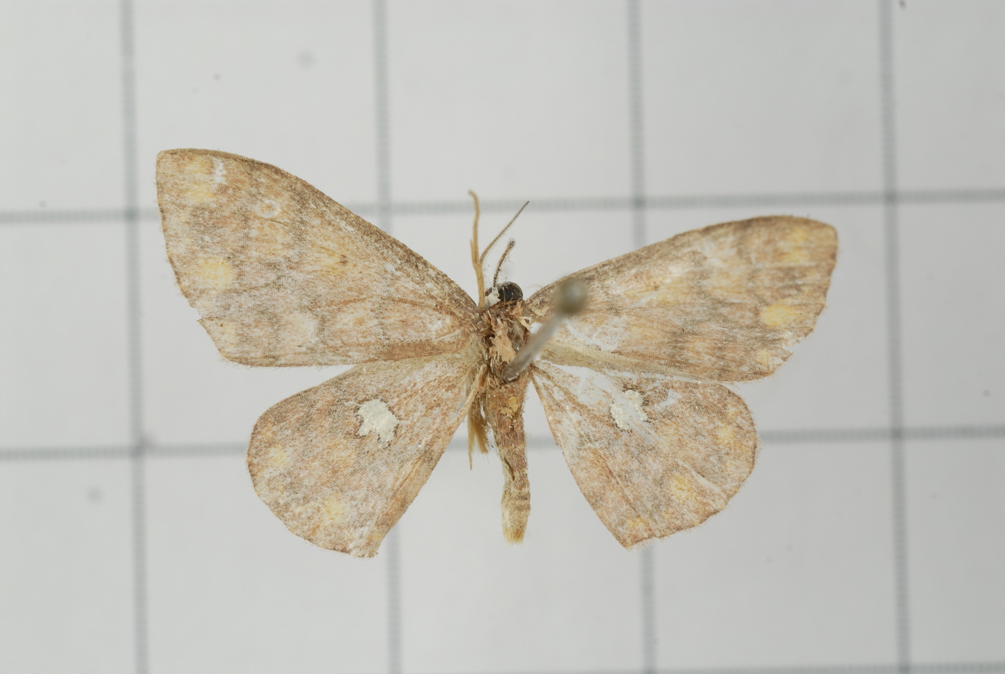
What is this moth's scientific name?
Discoglypha locupletata
